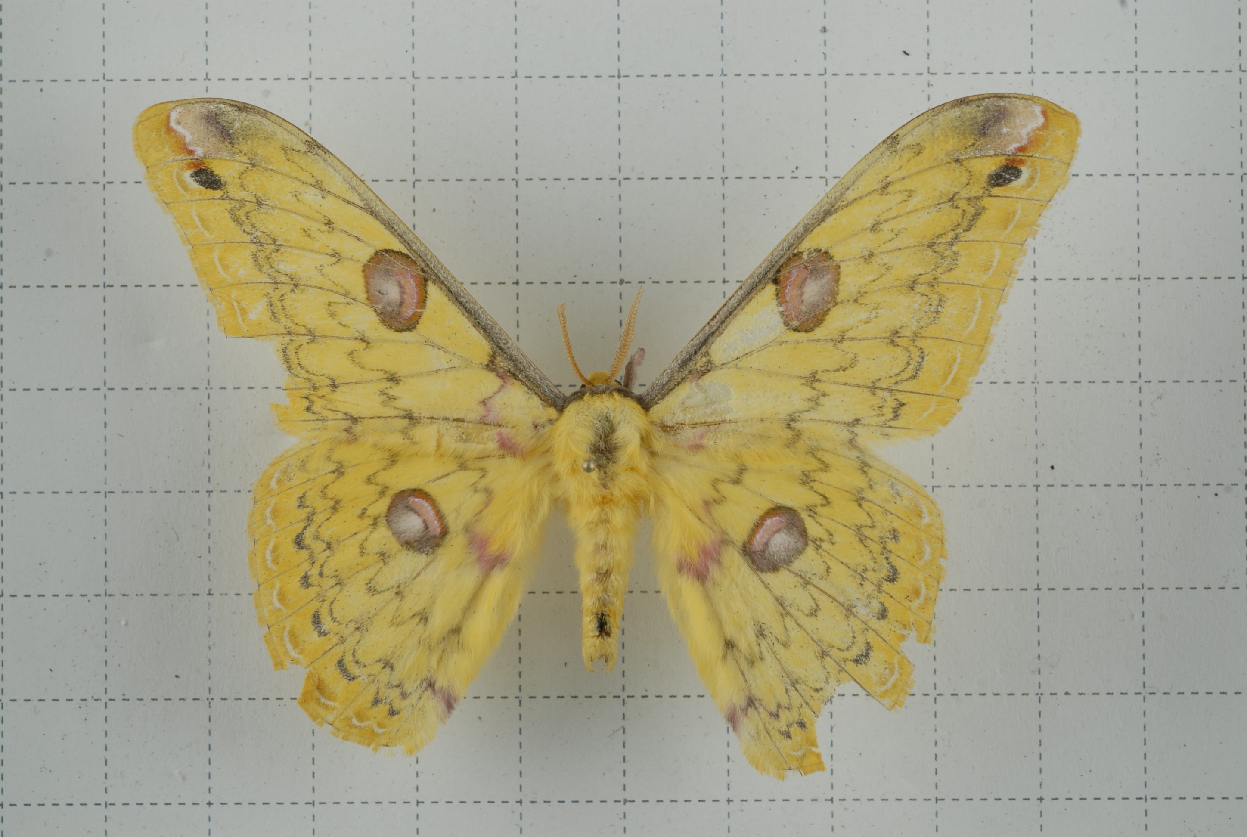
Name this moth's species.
Loepa formosensis
